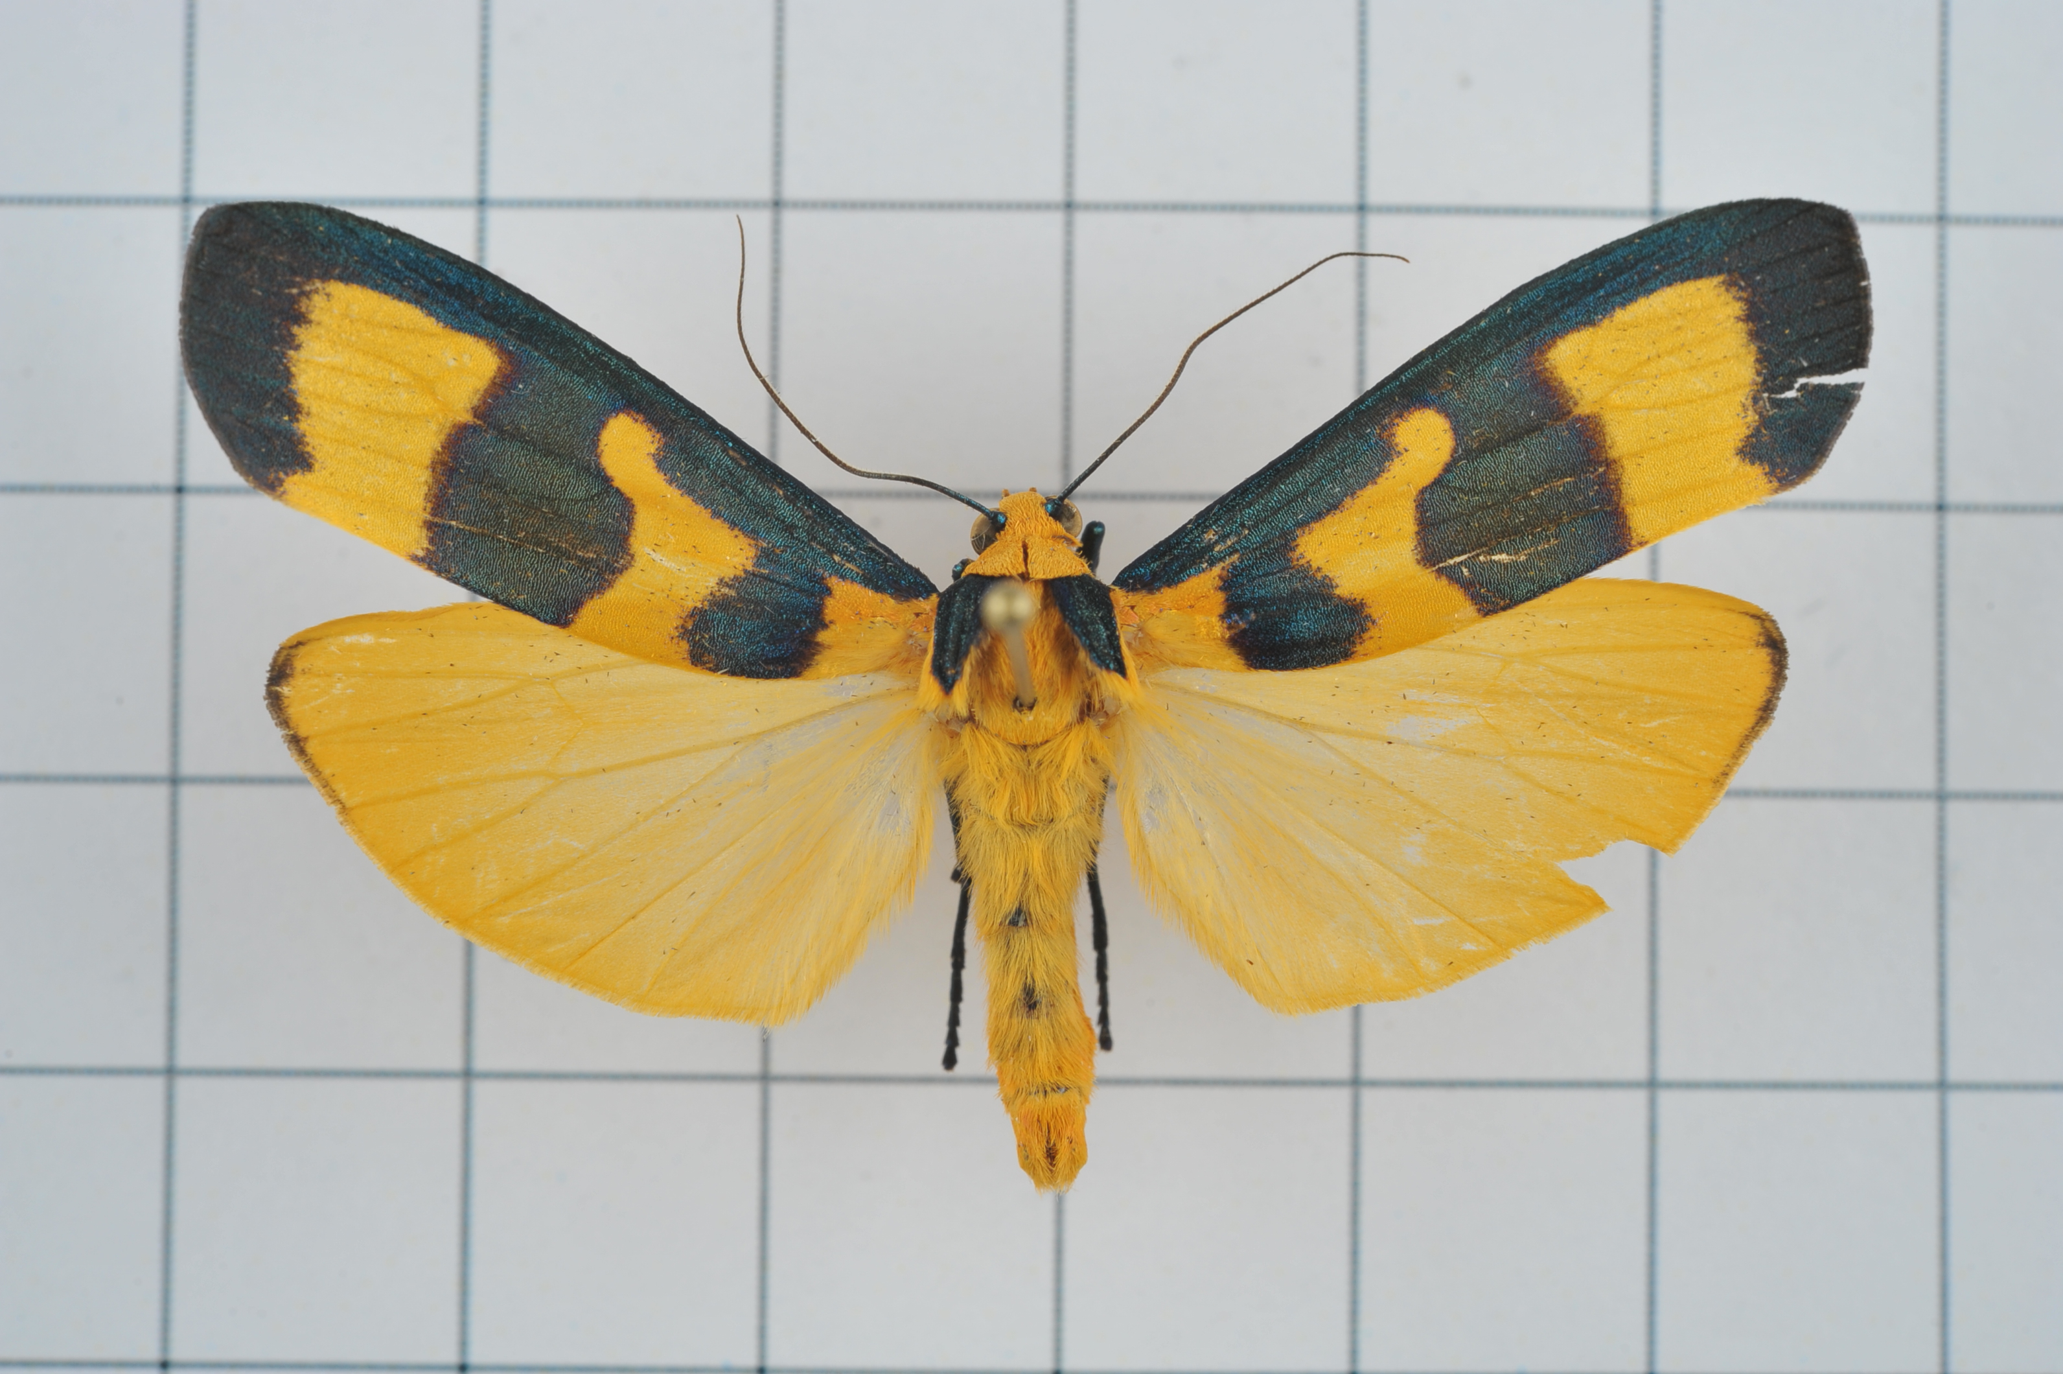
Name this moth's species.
Chrysaeglia magnifica
